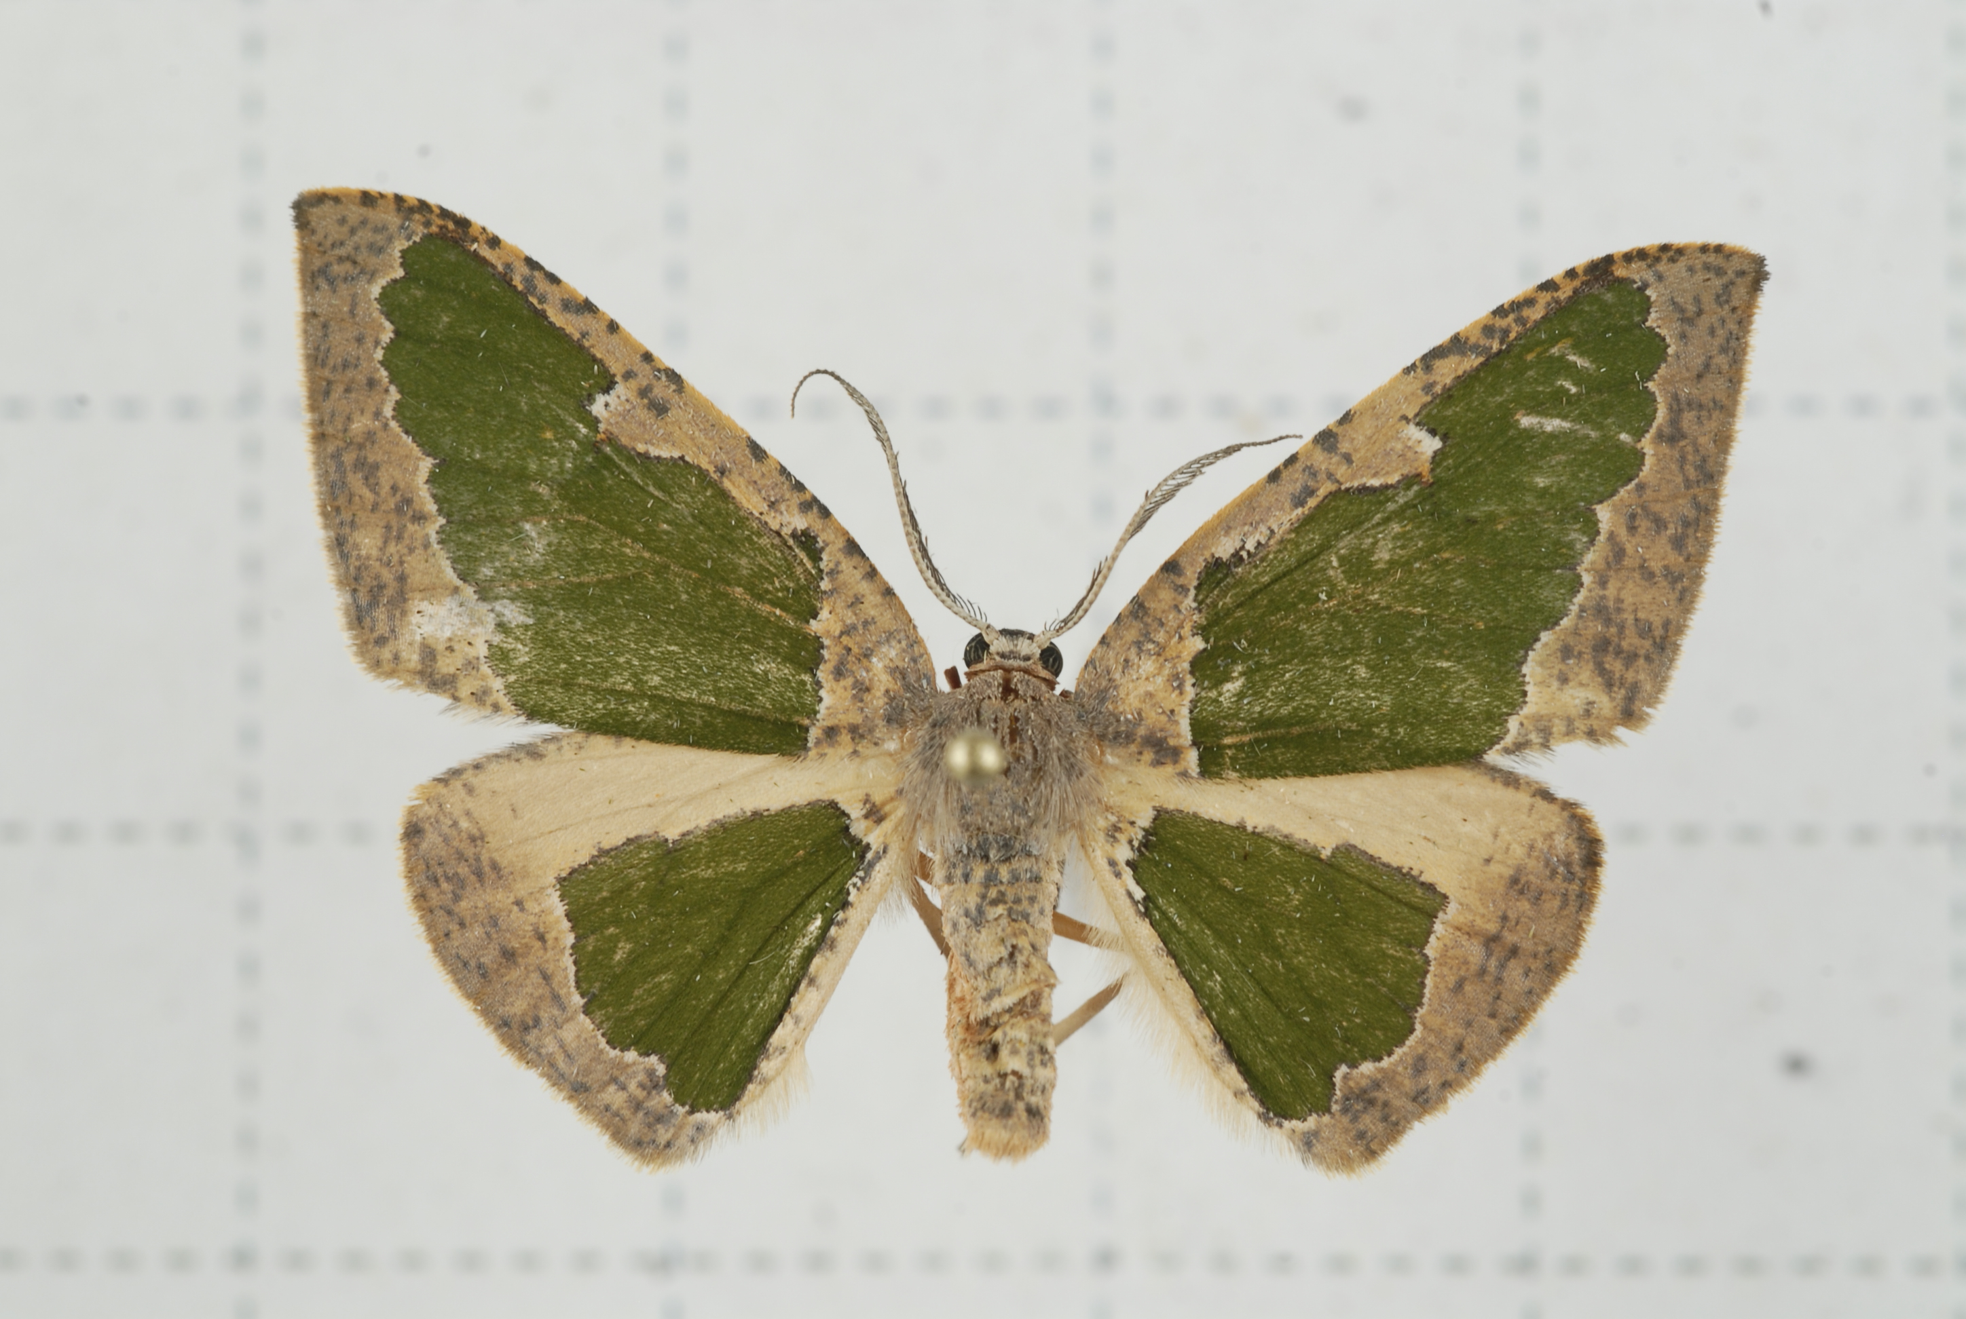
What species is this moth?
Celenna festivaria formosensis
